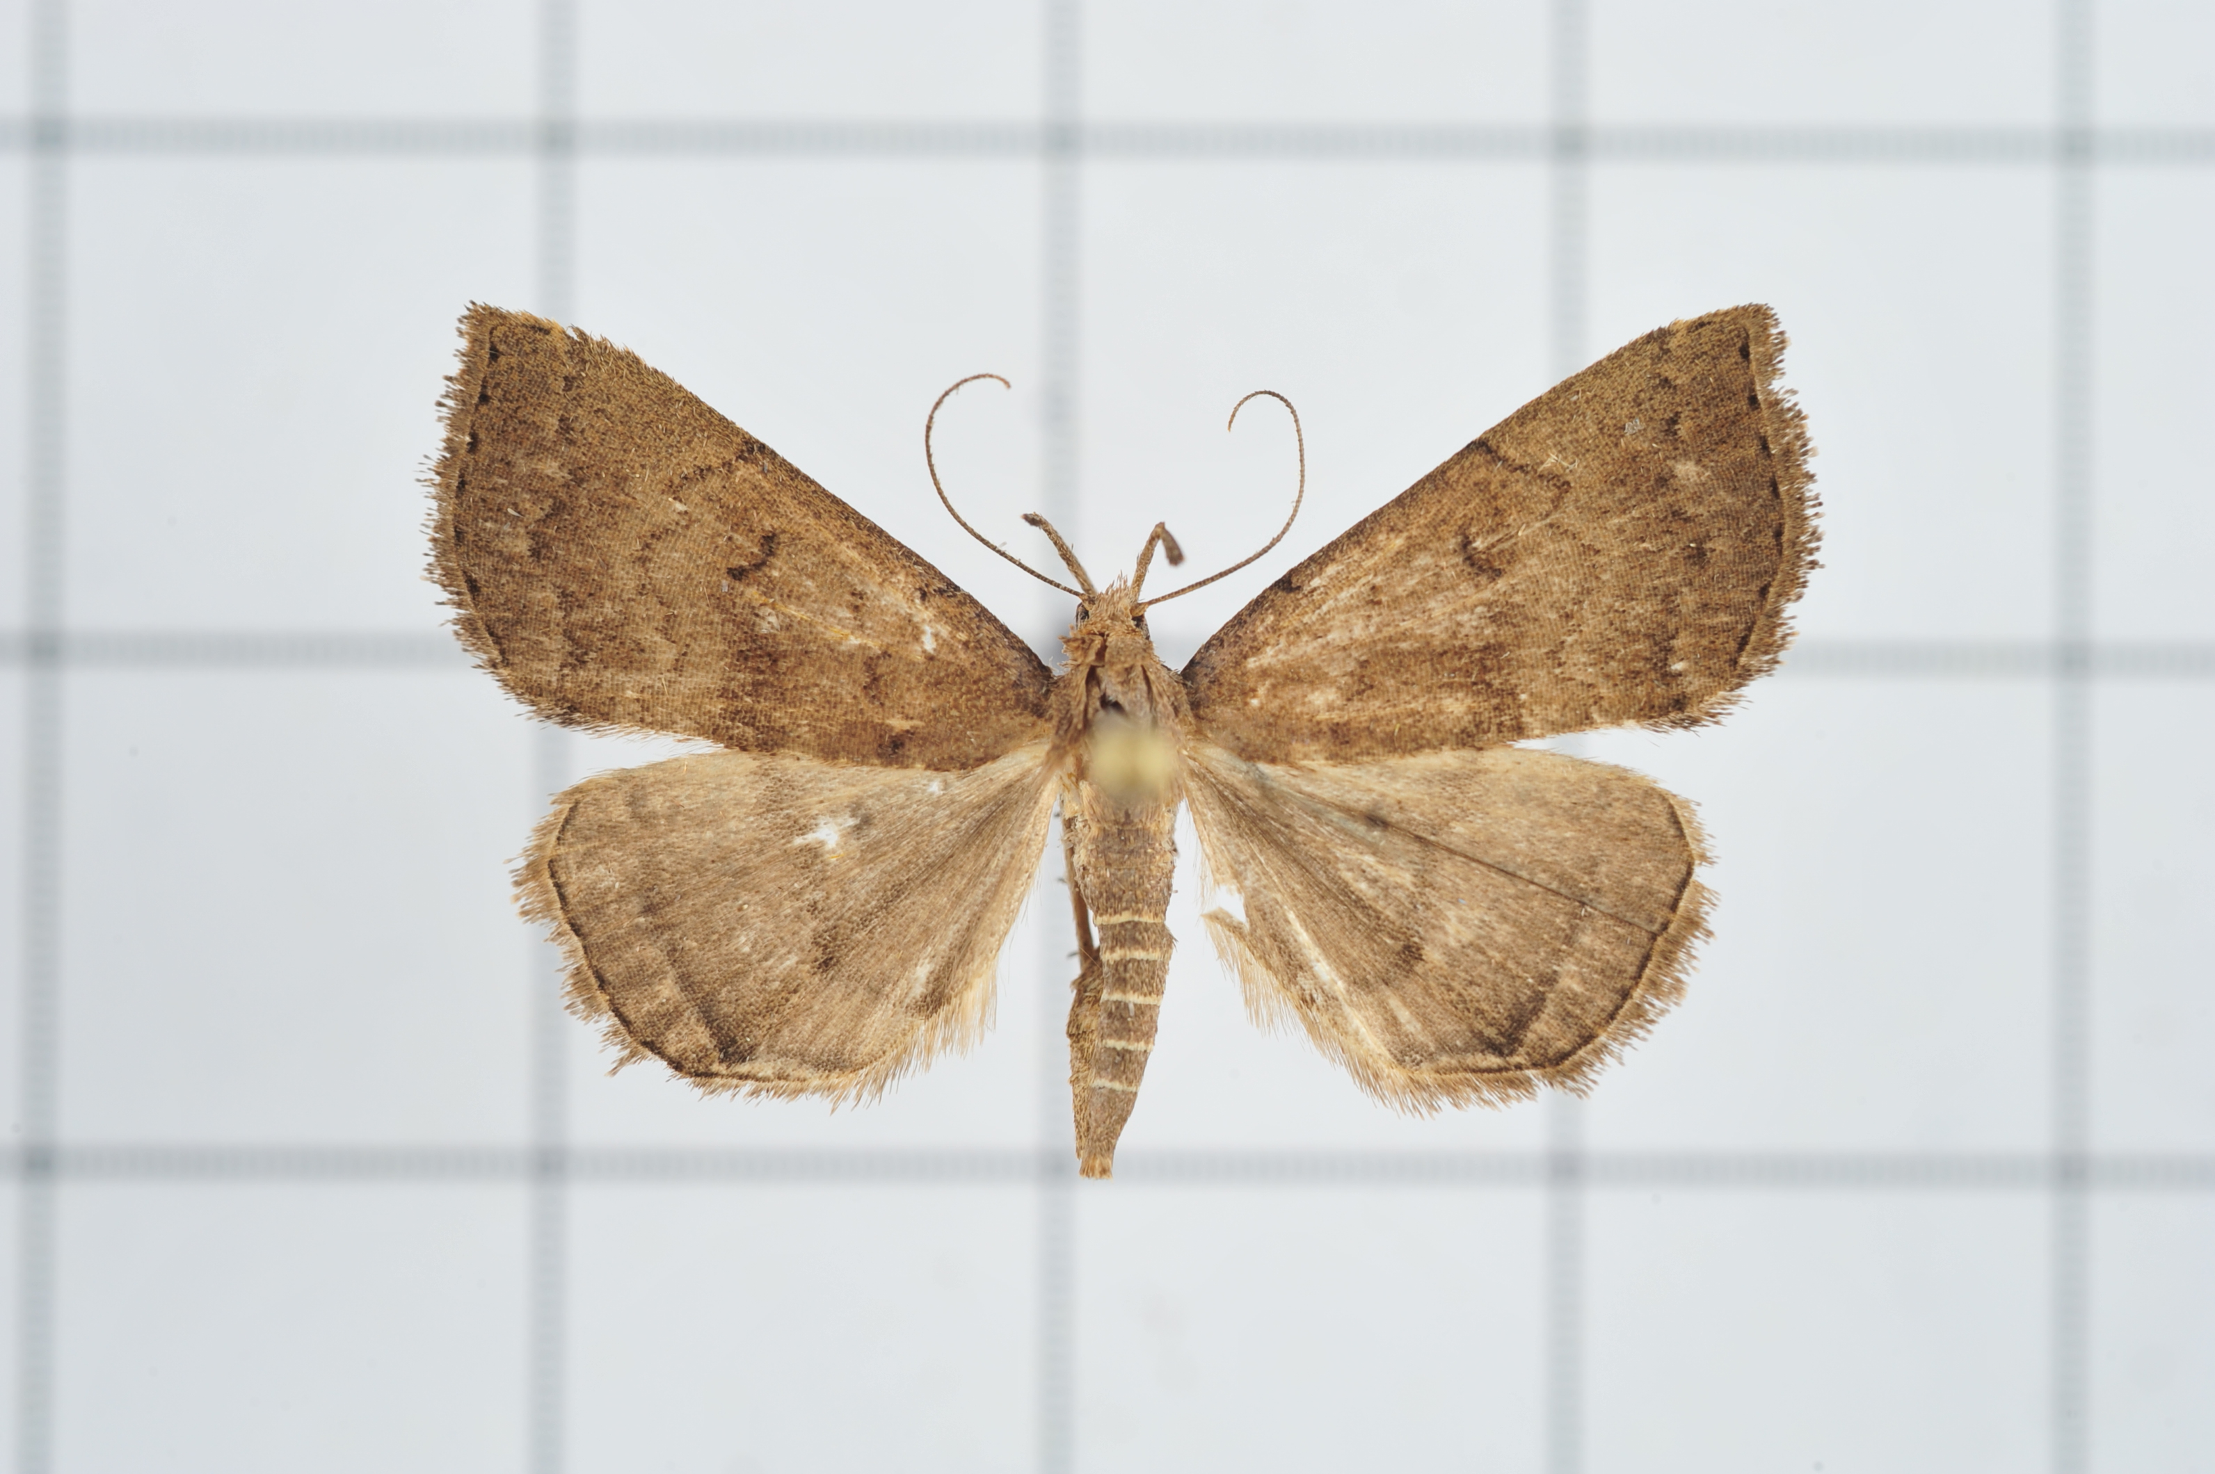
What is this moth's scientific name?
Herminia terminalis
